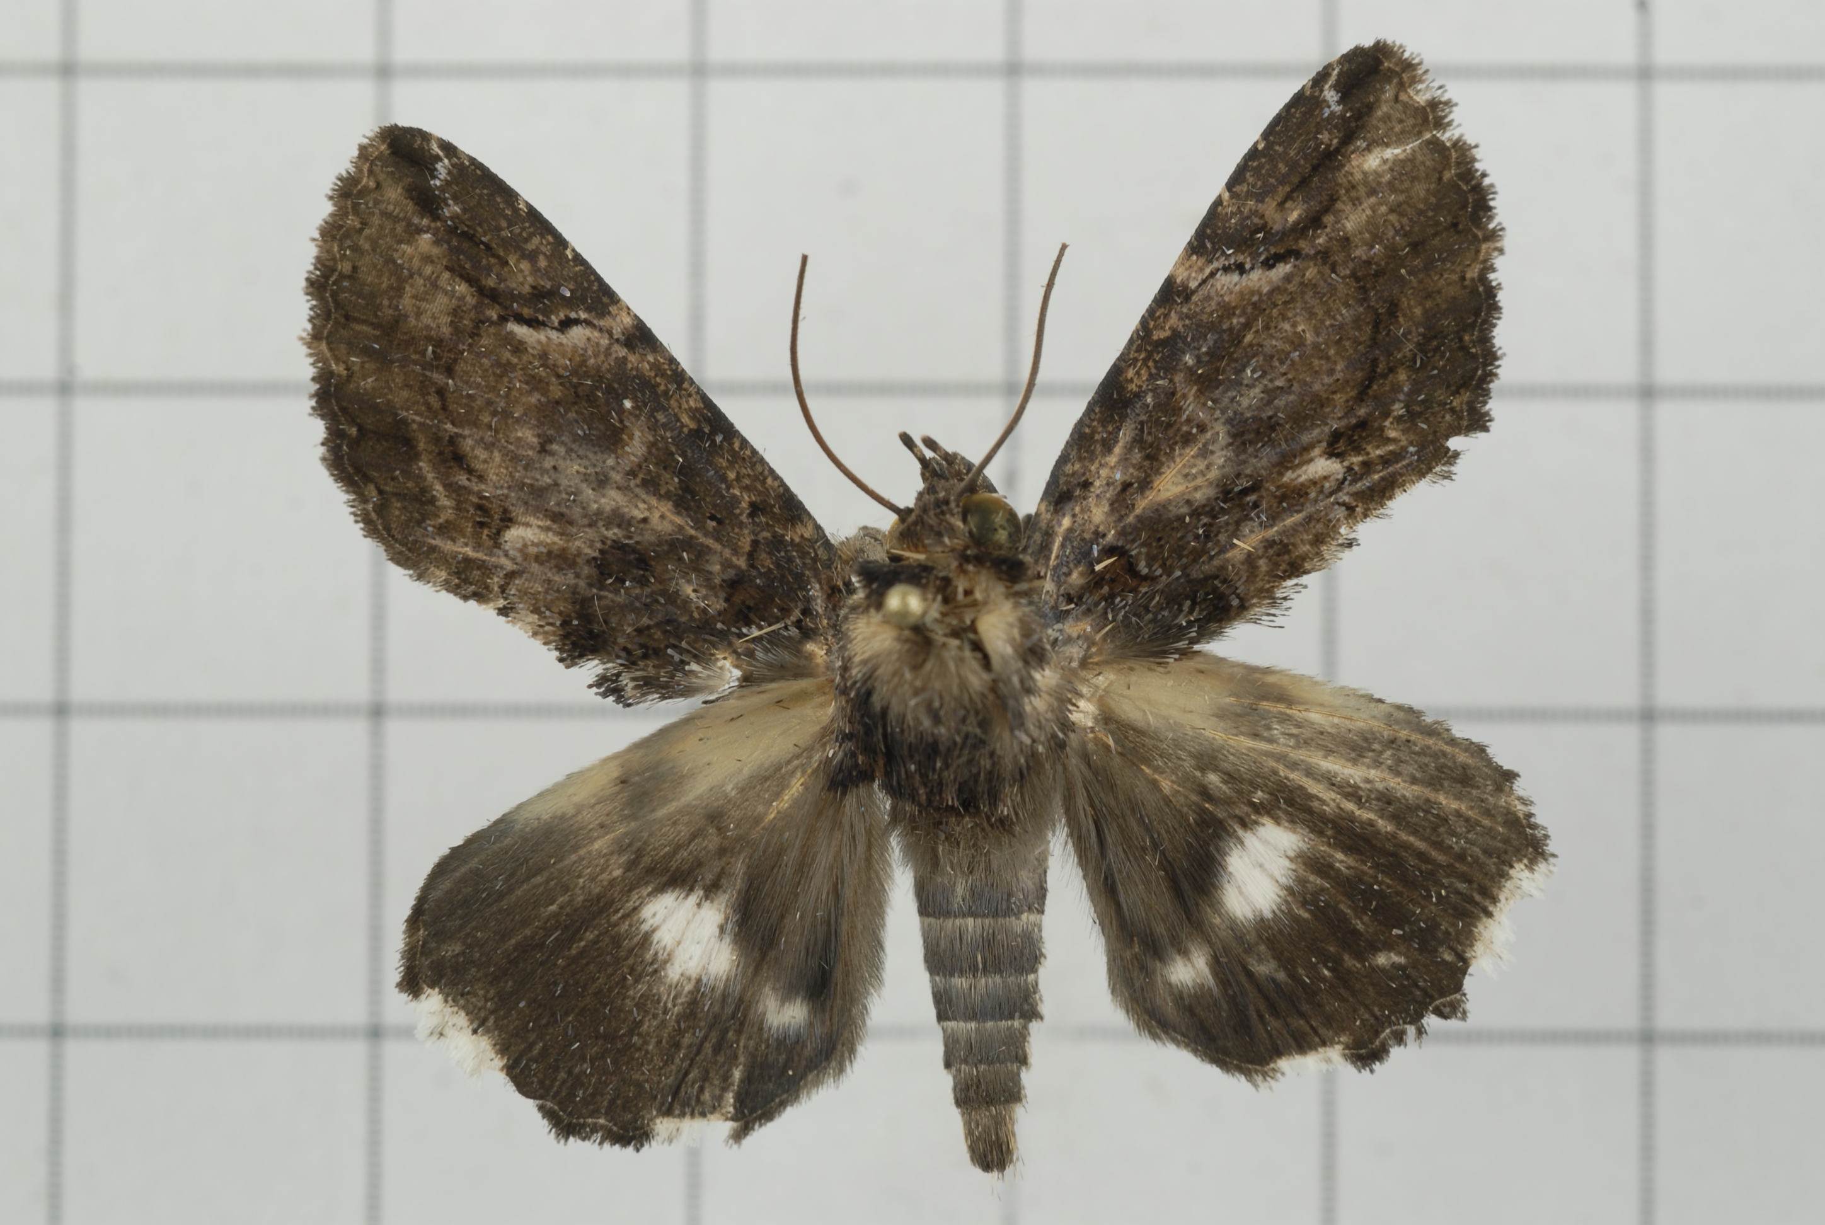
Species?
Ercheia cyllaria
